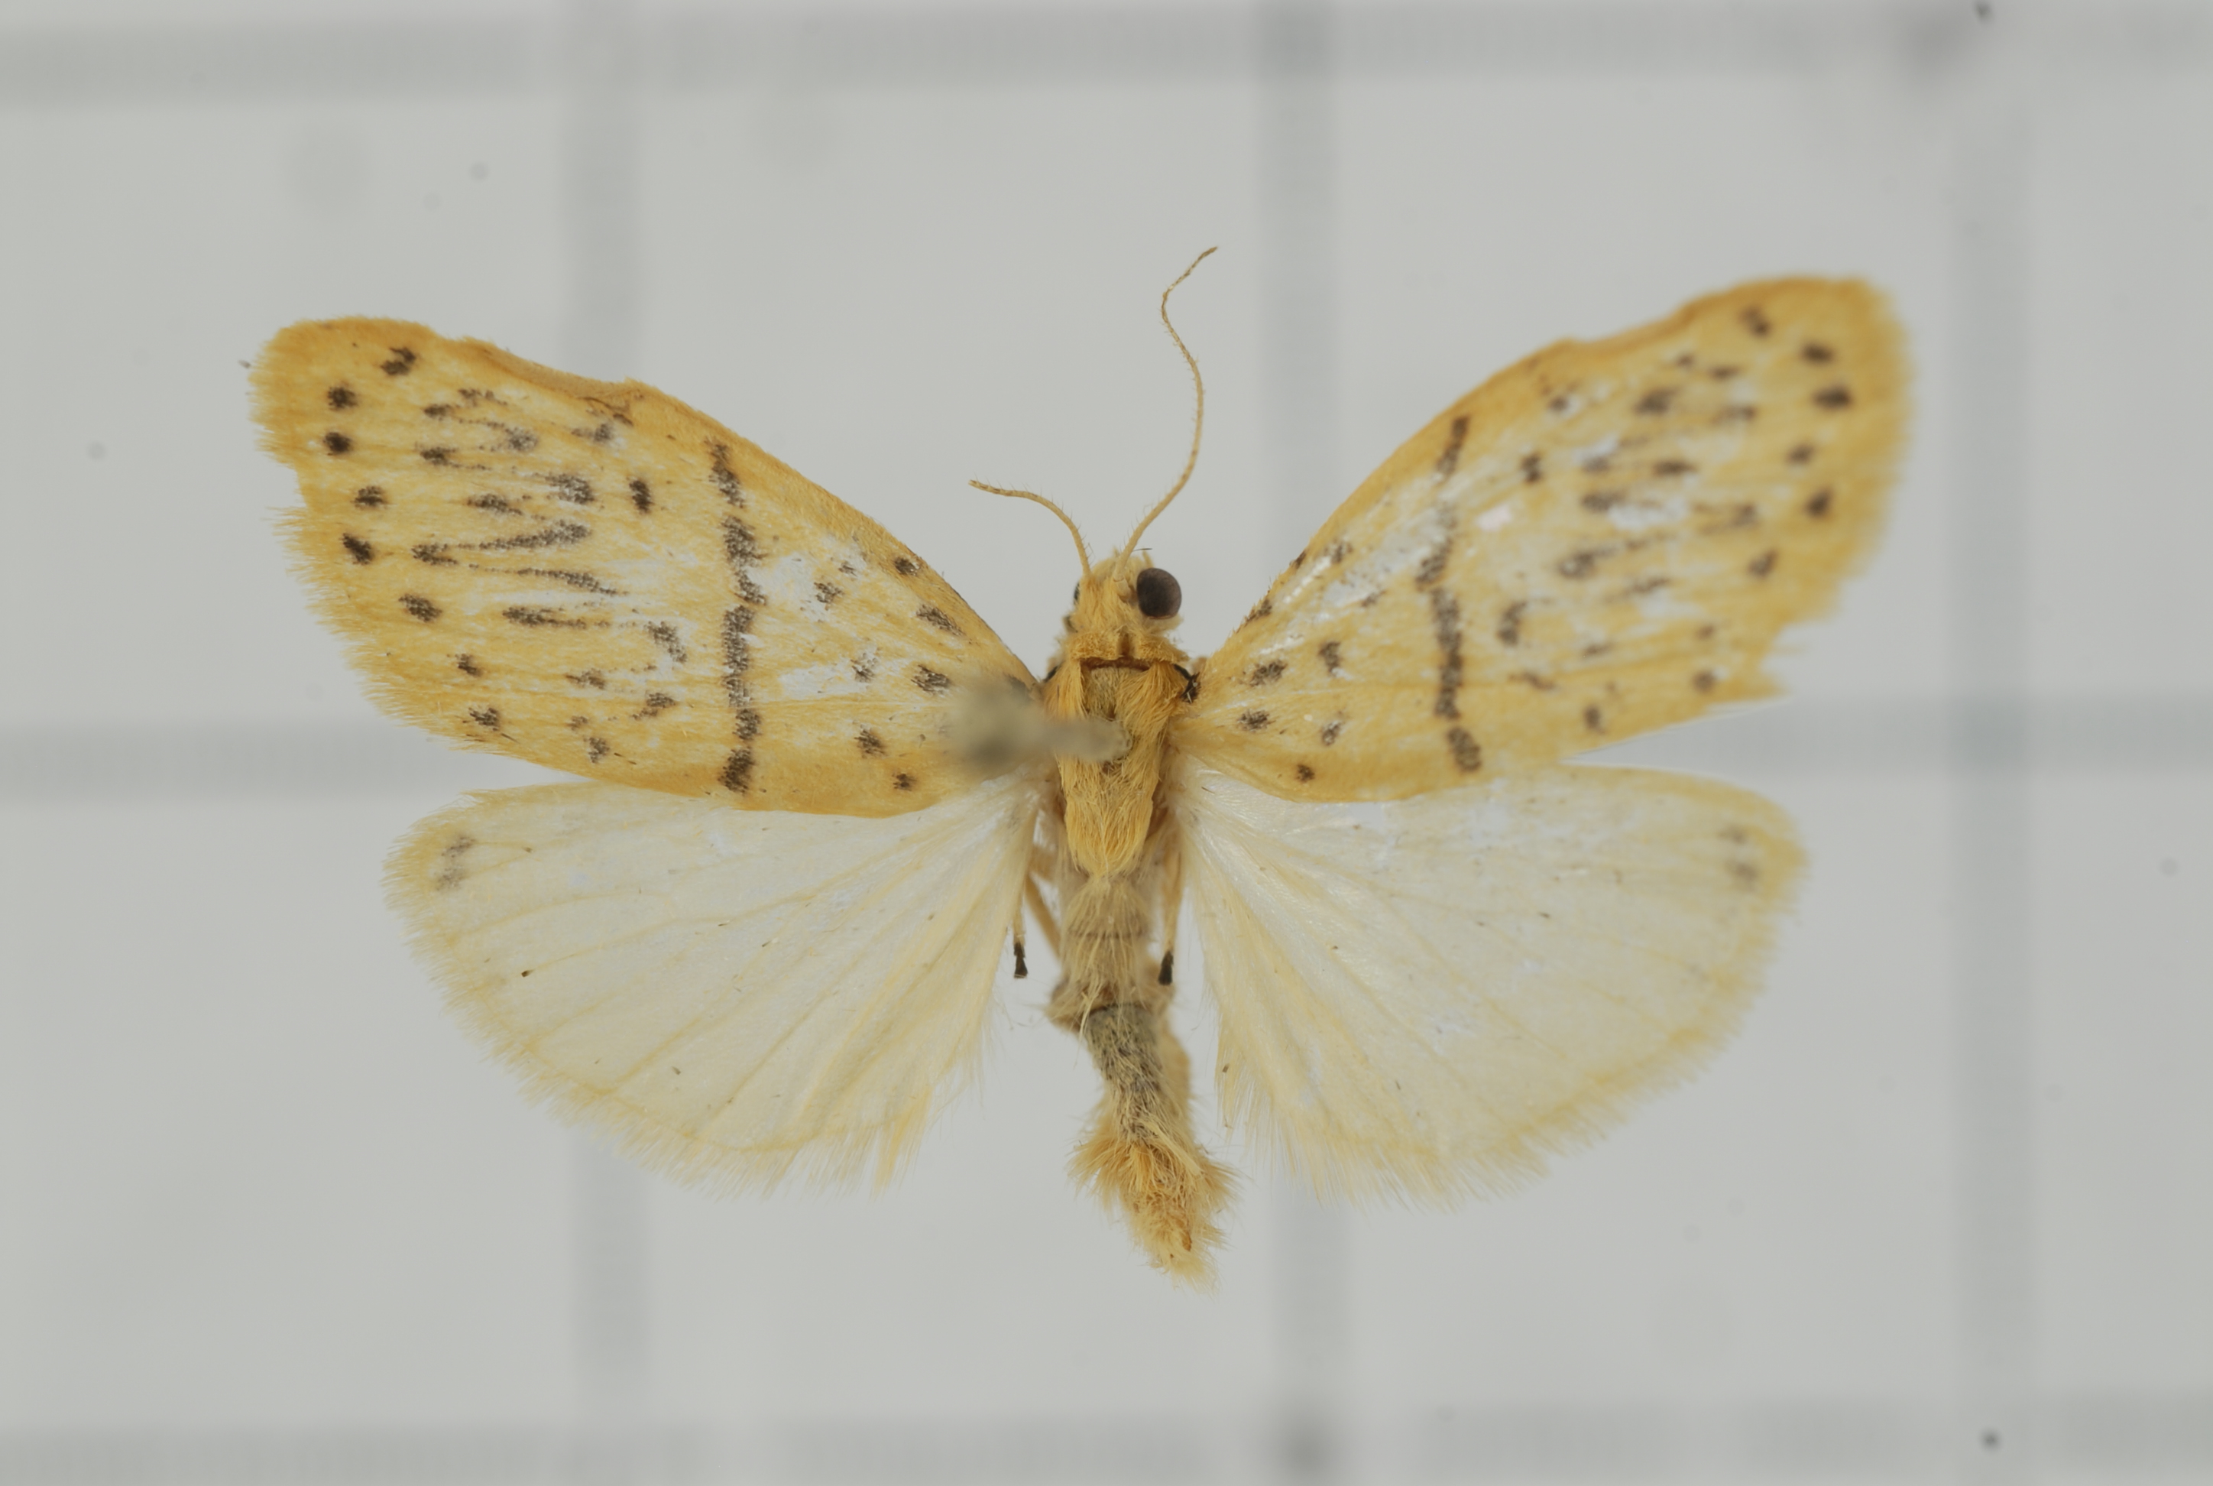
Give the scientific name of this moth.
Huangilene alikangiae alikangiae
